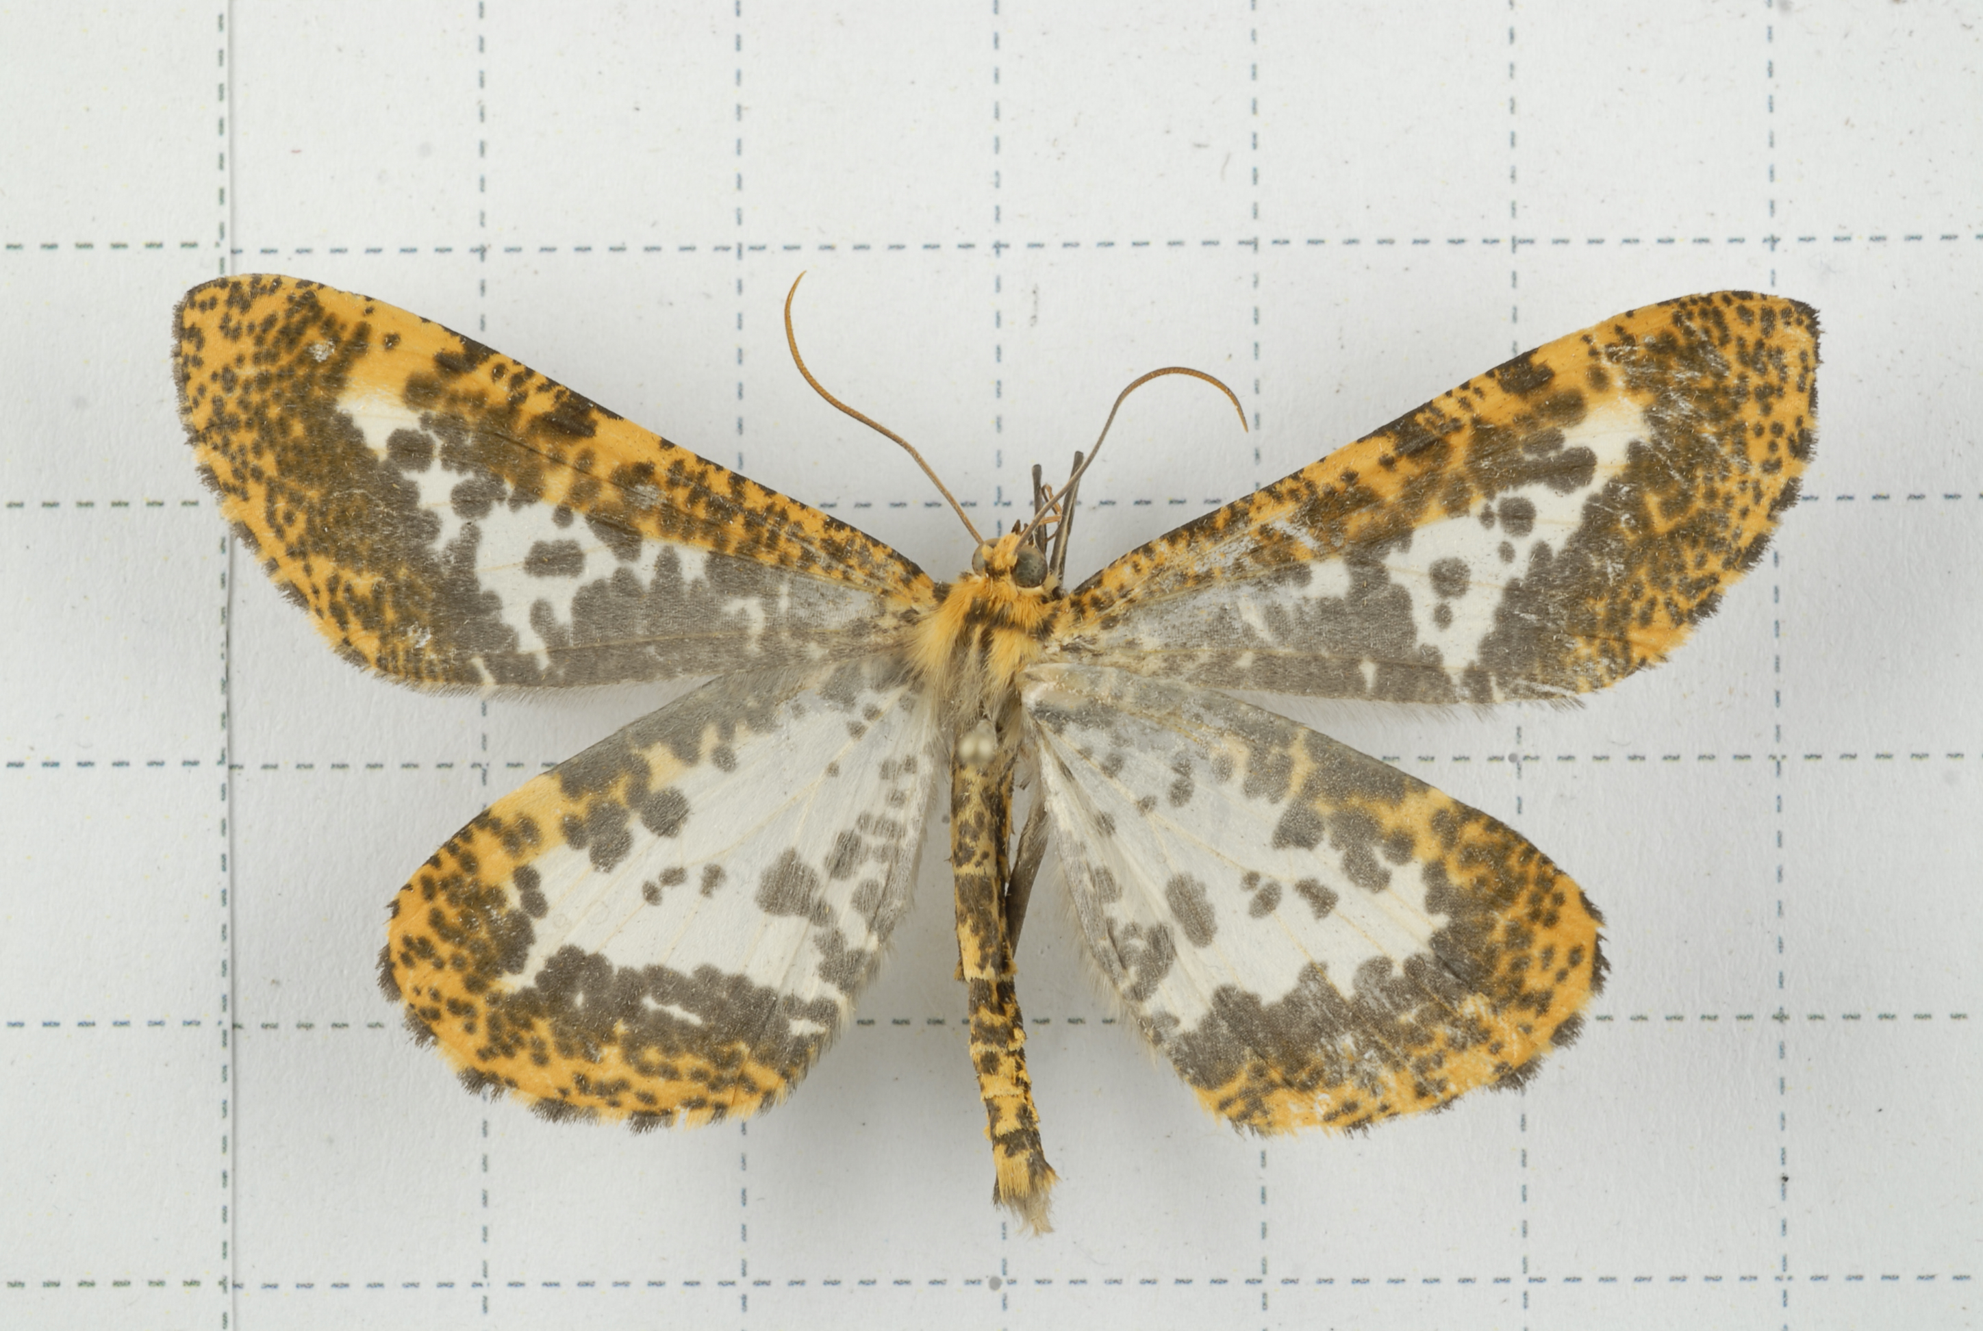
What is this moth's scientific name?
Epobeidia lucifera extranigricans
